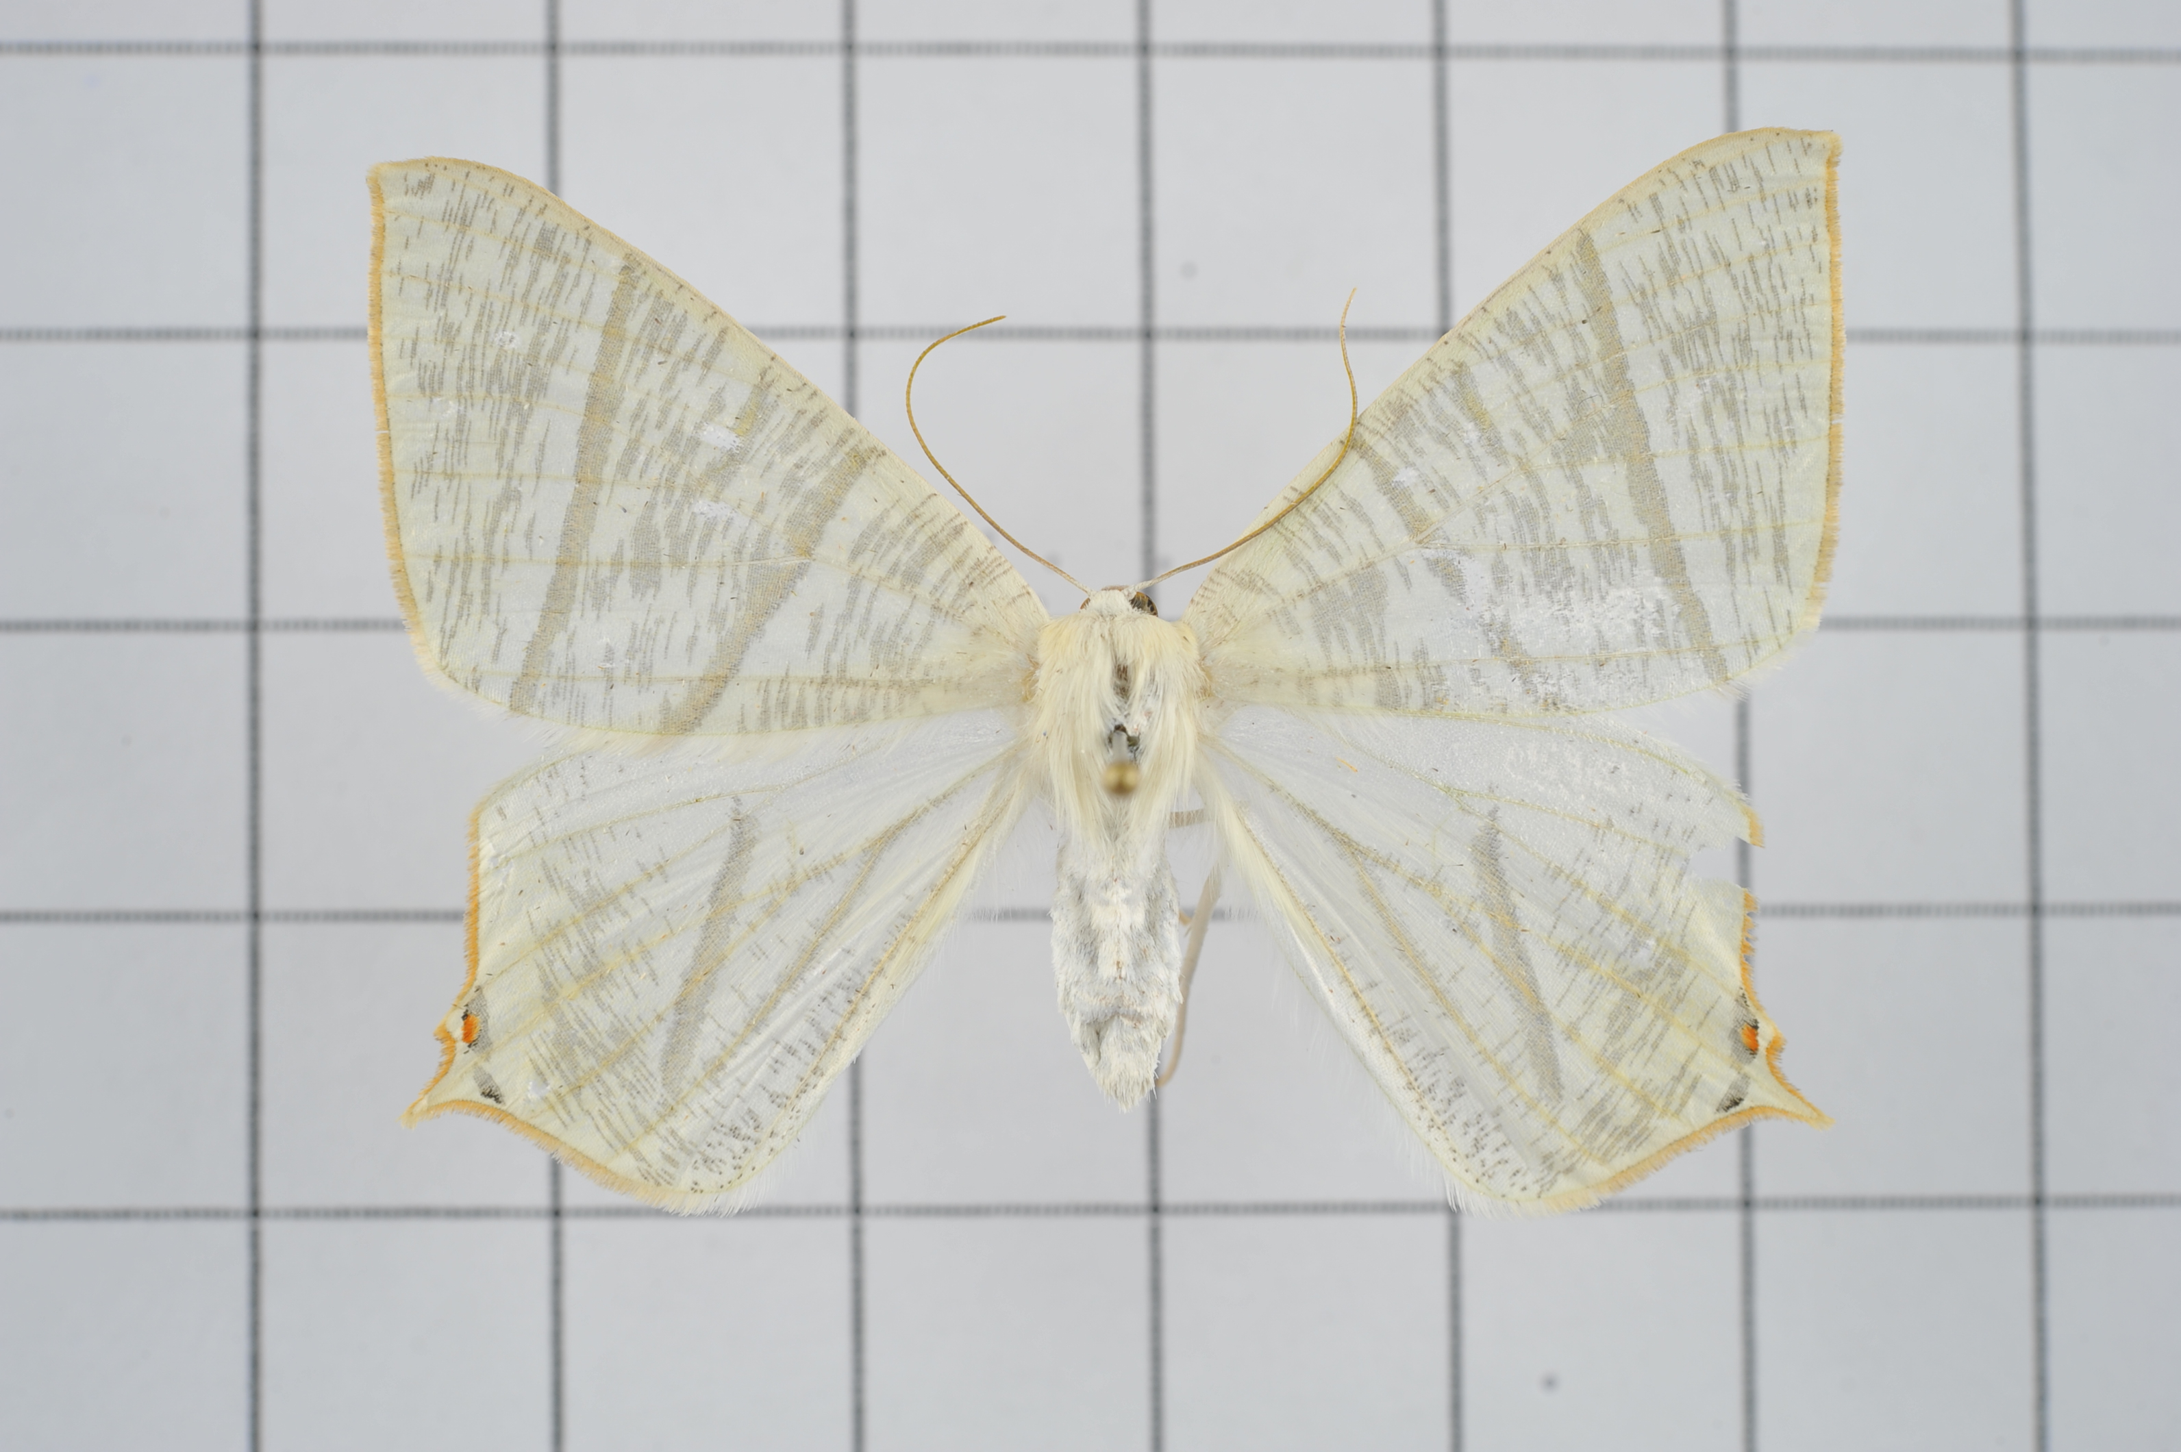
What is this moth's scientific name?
Ourapteryx inspersa
